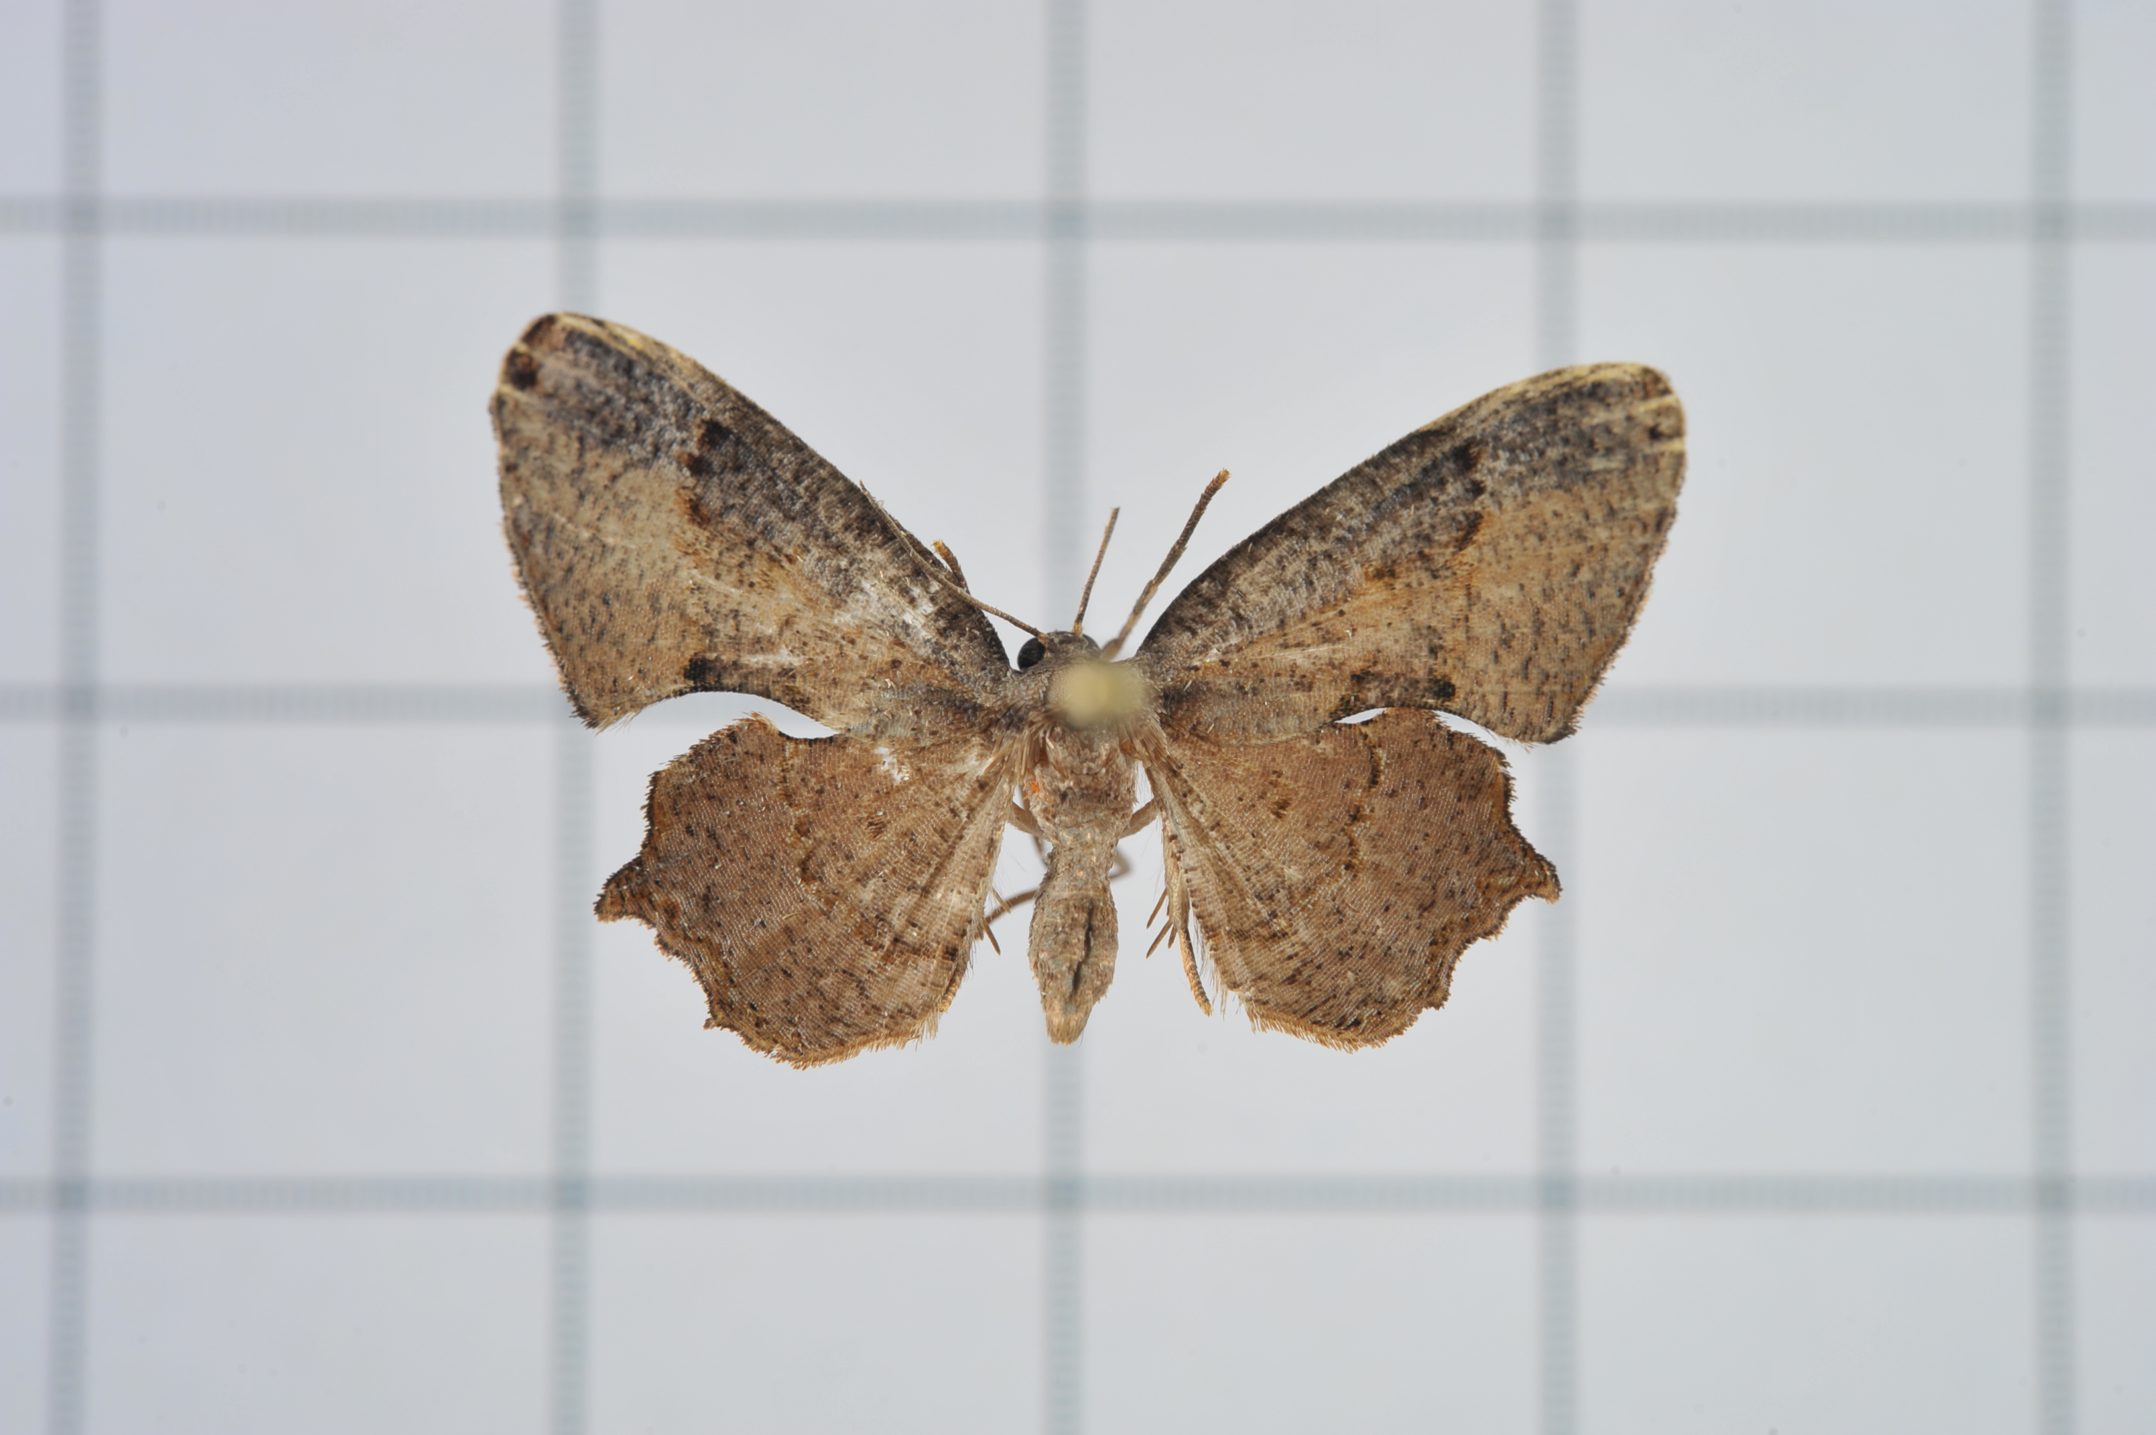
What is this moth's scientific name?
Monobolodes simulans
